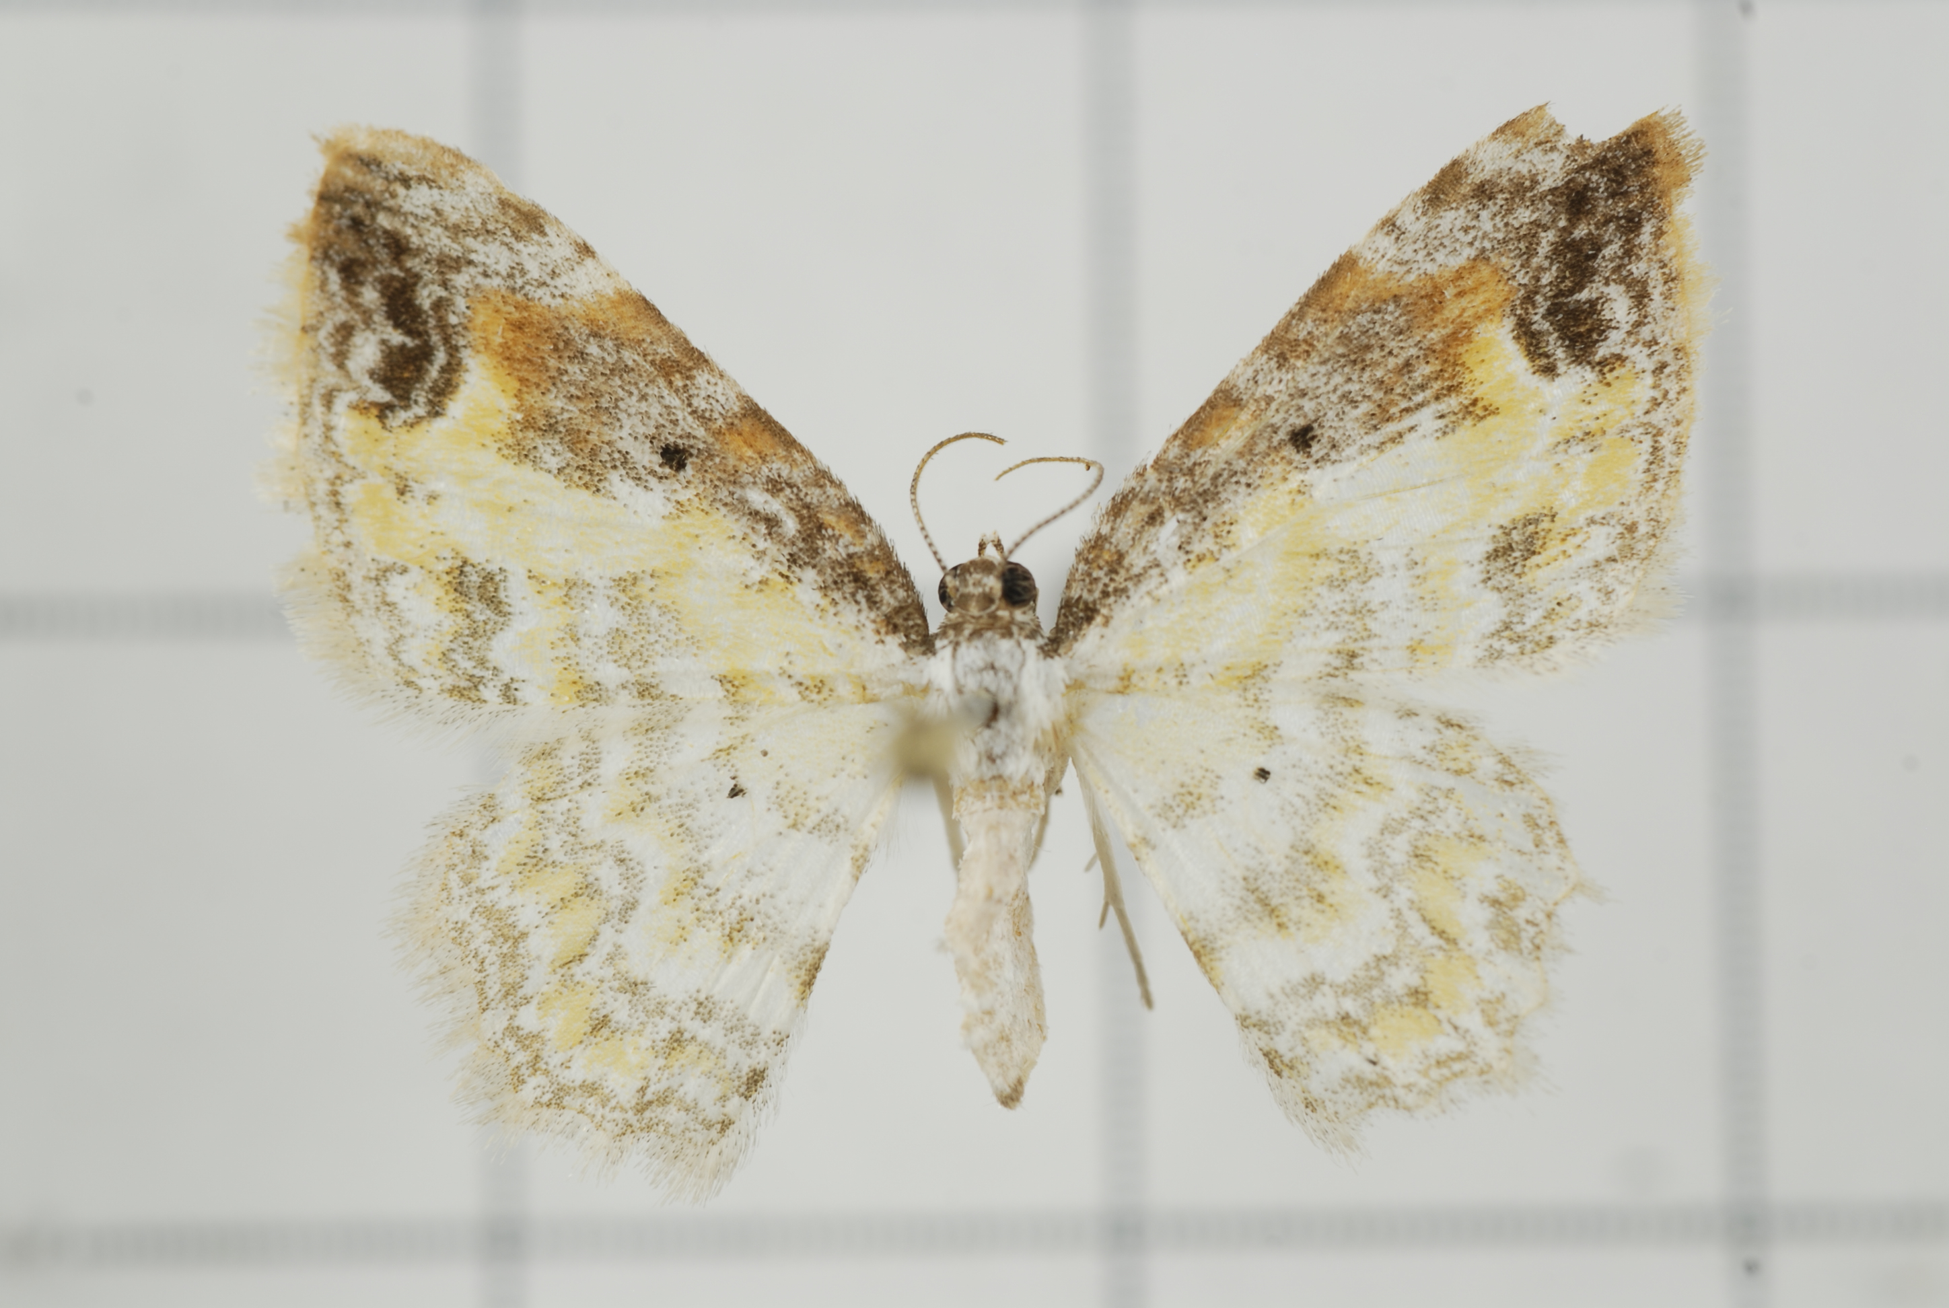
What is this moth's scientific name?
Acolutha pictaria imbecilla
